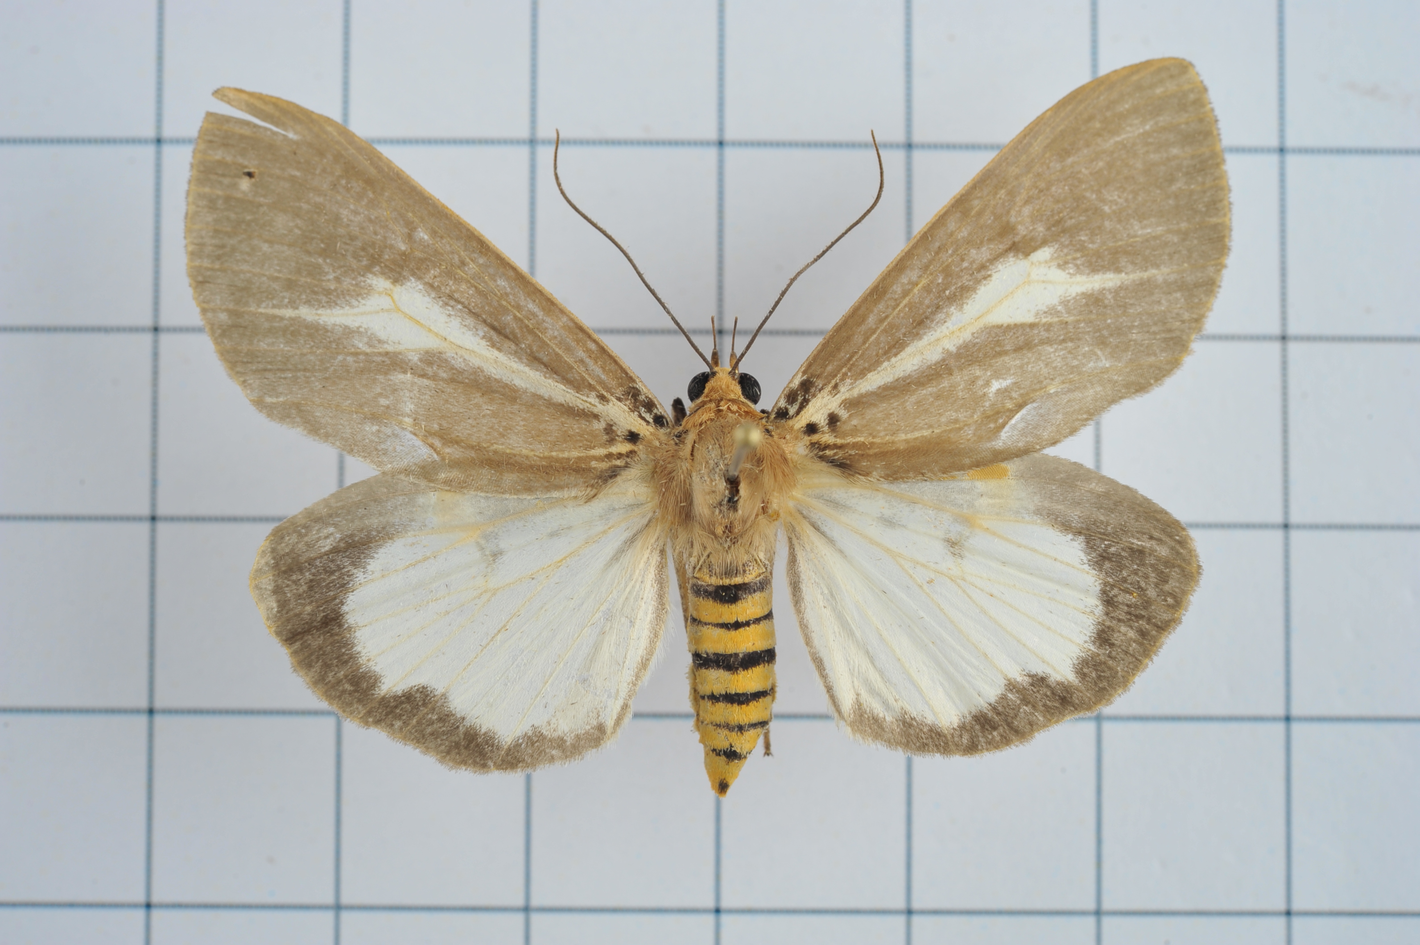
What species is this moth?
Asota heliconia zebrina
